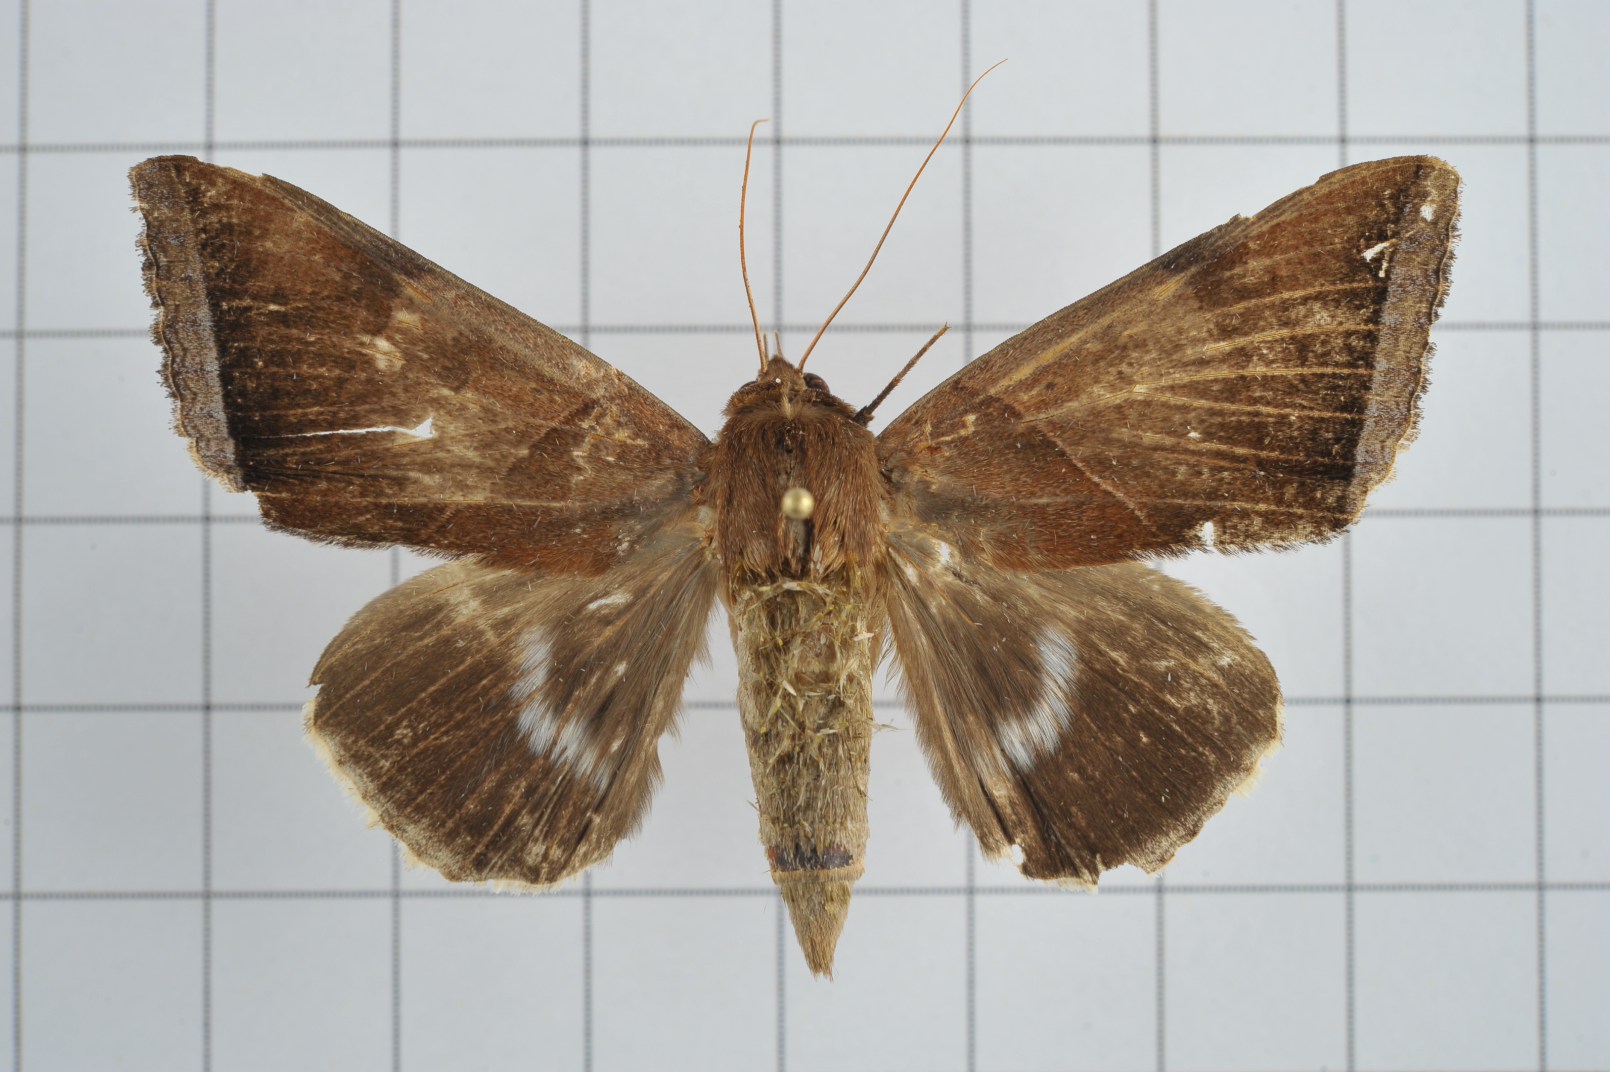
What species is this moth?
Artena dotata
